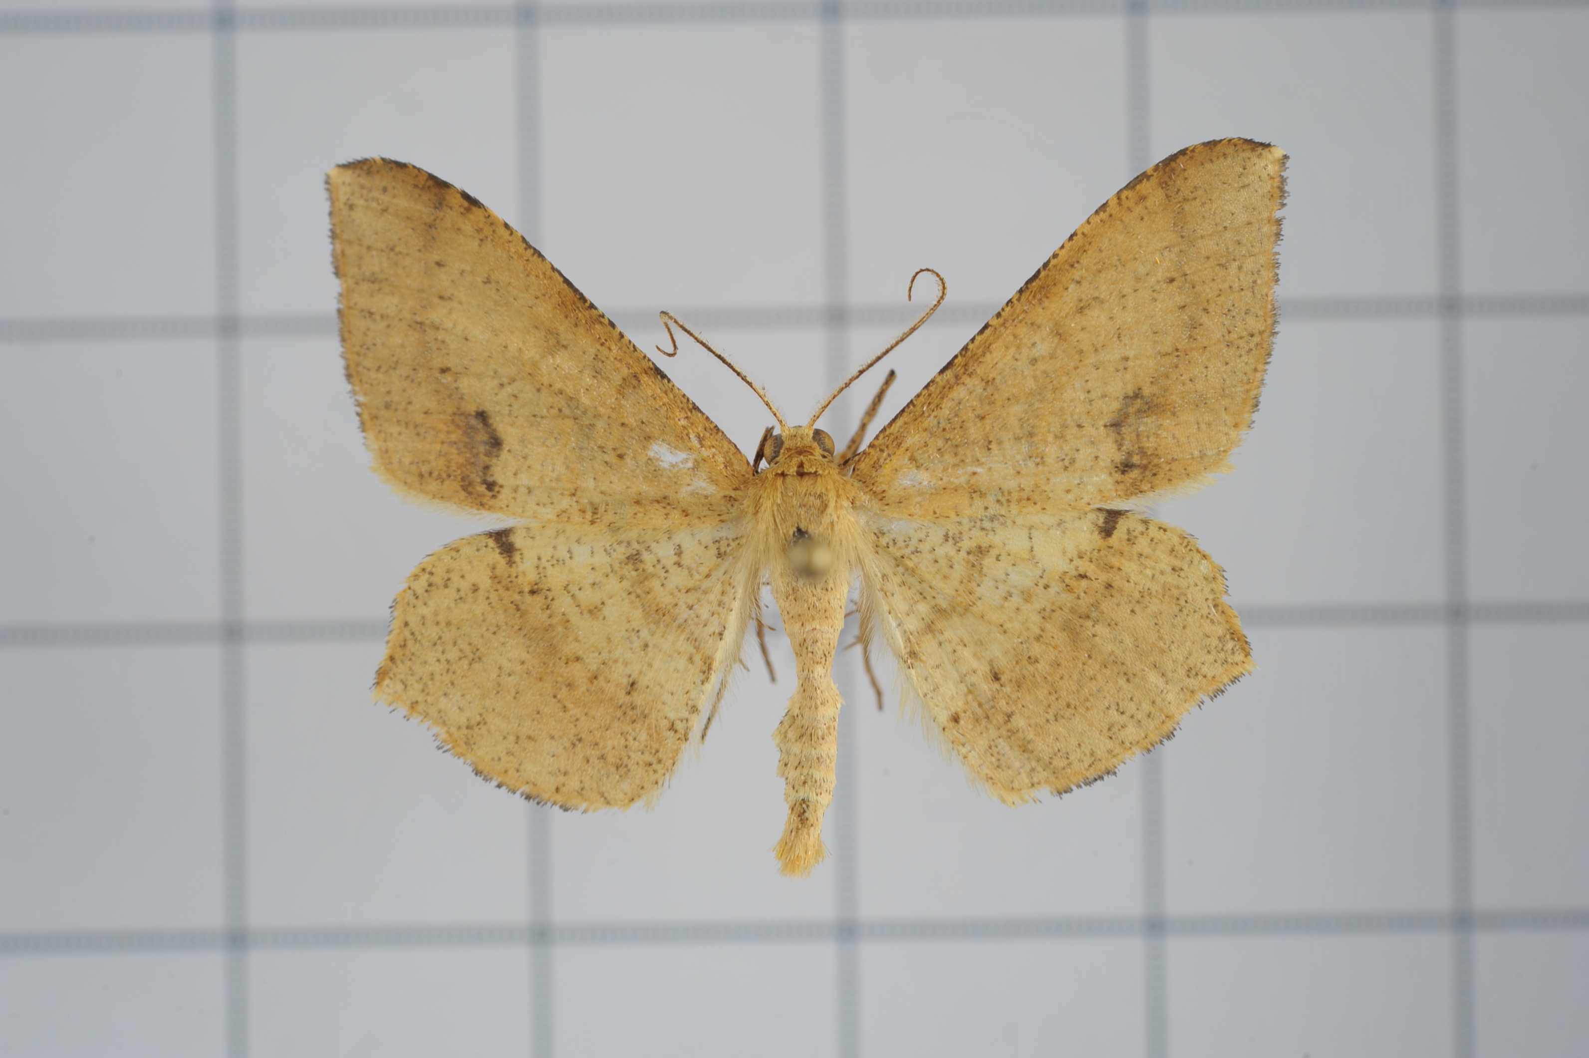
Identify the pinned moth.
Krananda falcata
